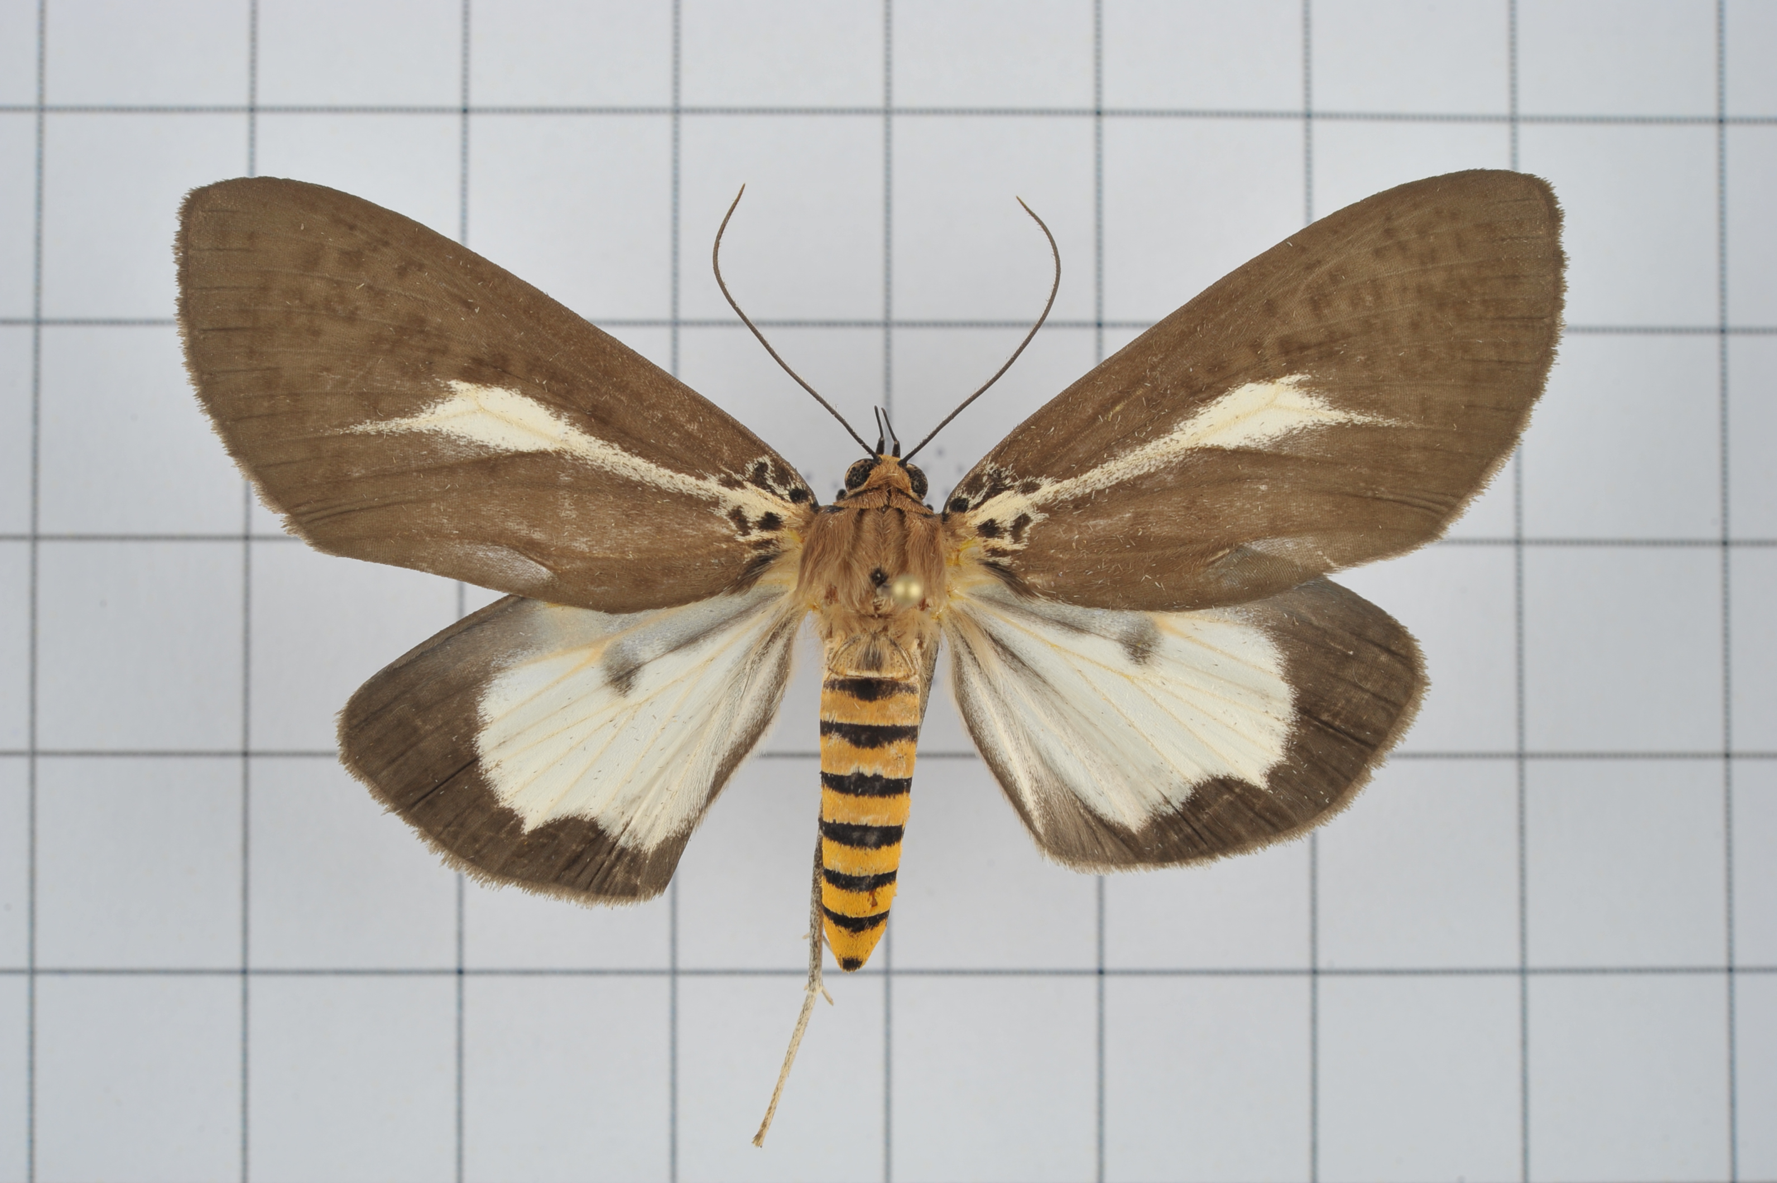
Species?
Asota heliconia zebrina
